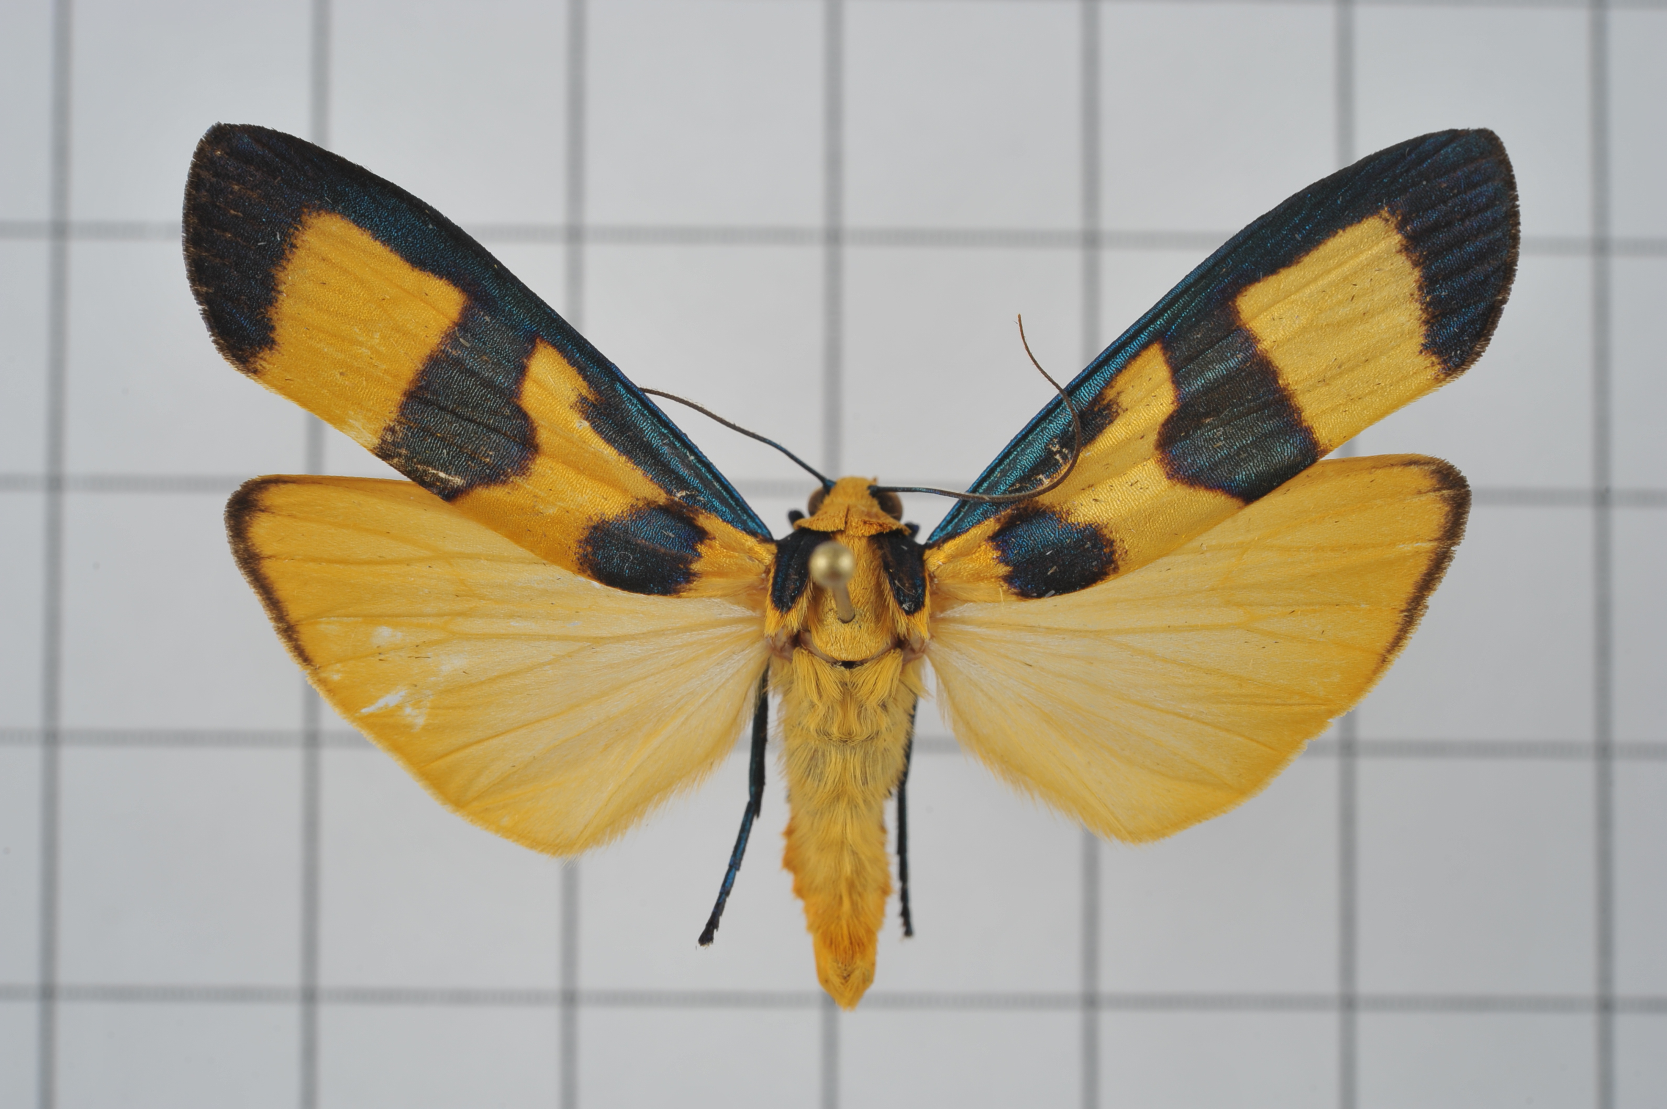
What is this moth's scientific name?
Chrysaeglia magnifica
